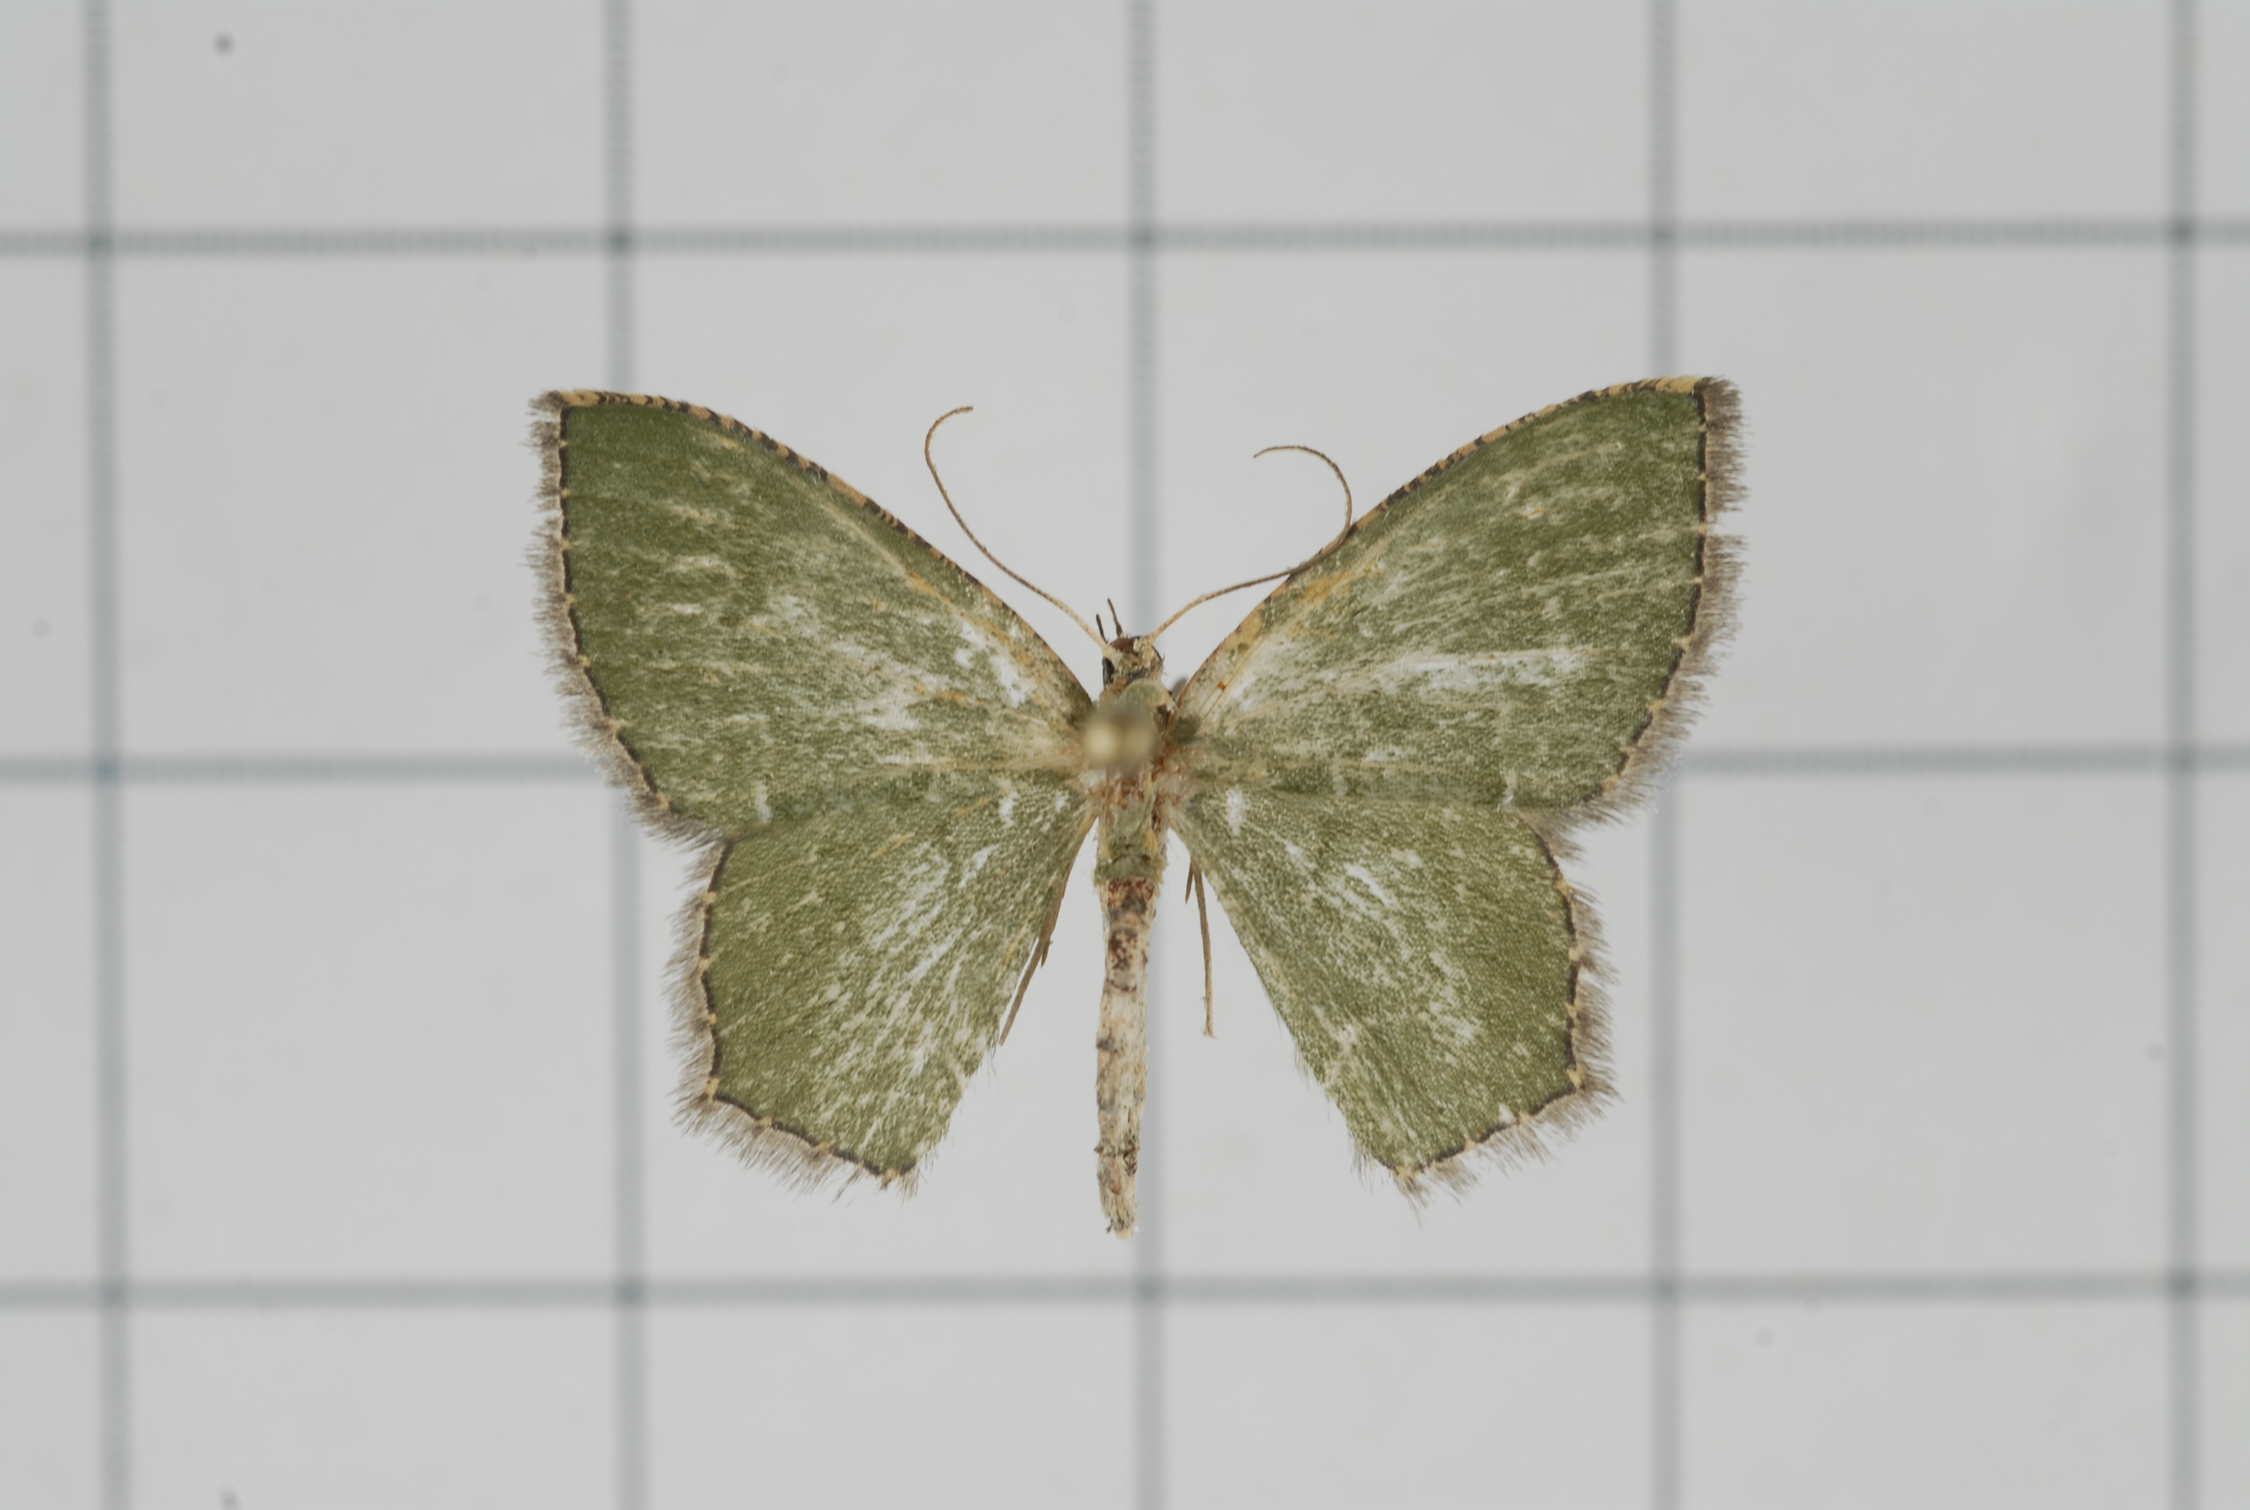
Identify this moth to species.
Hemithea pallidimunda
